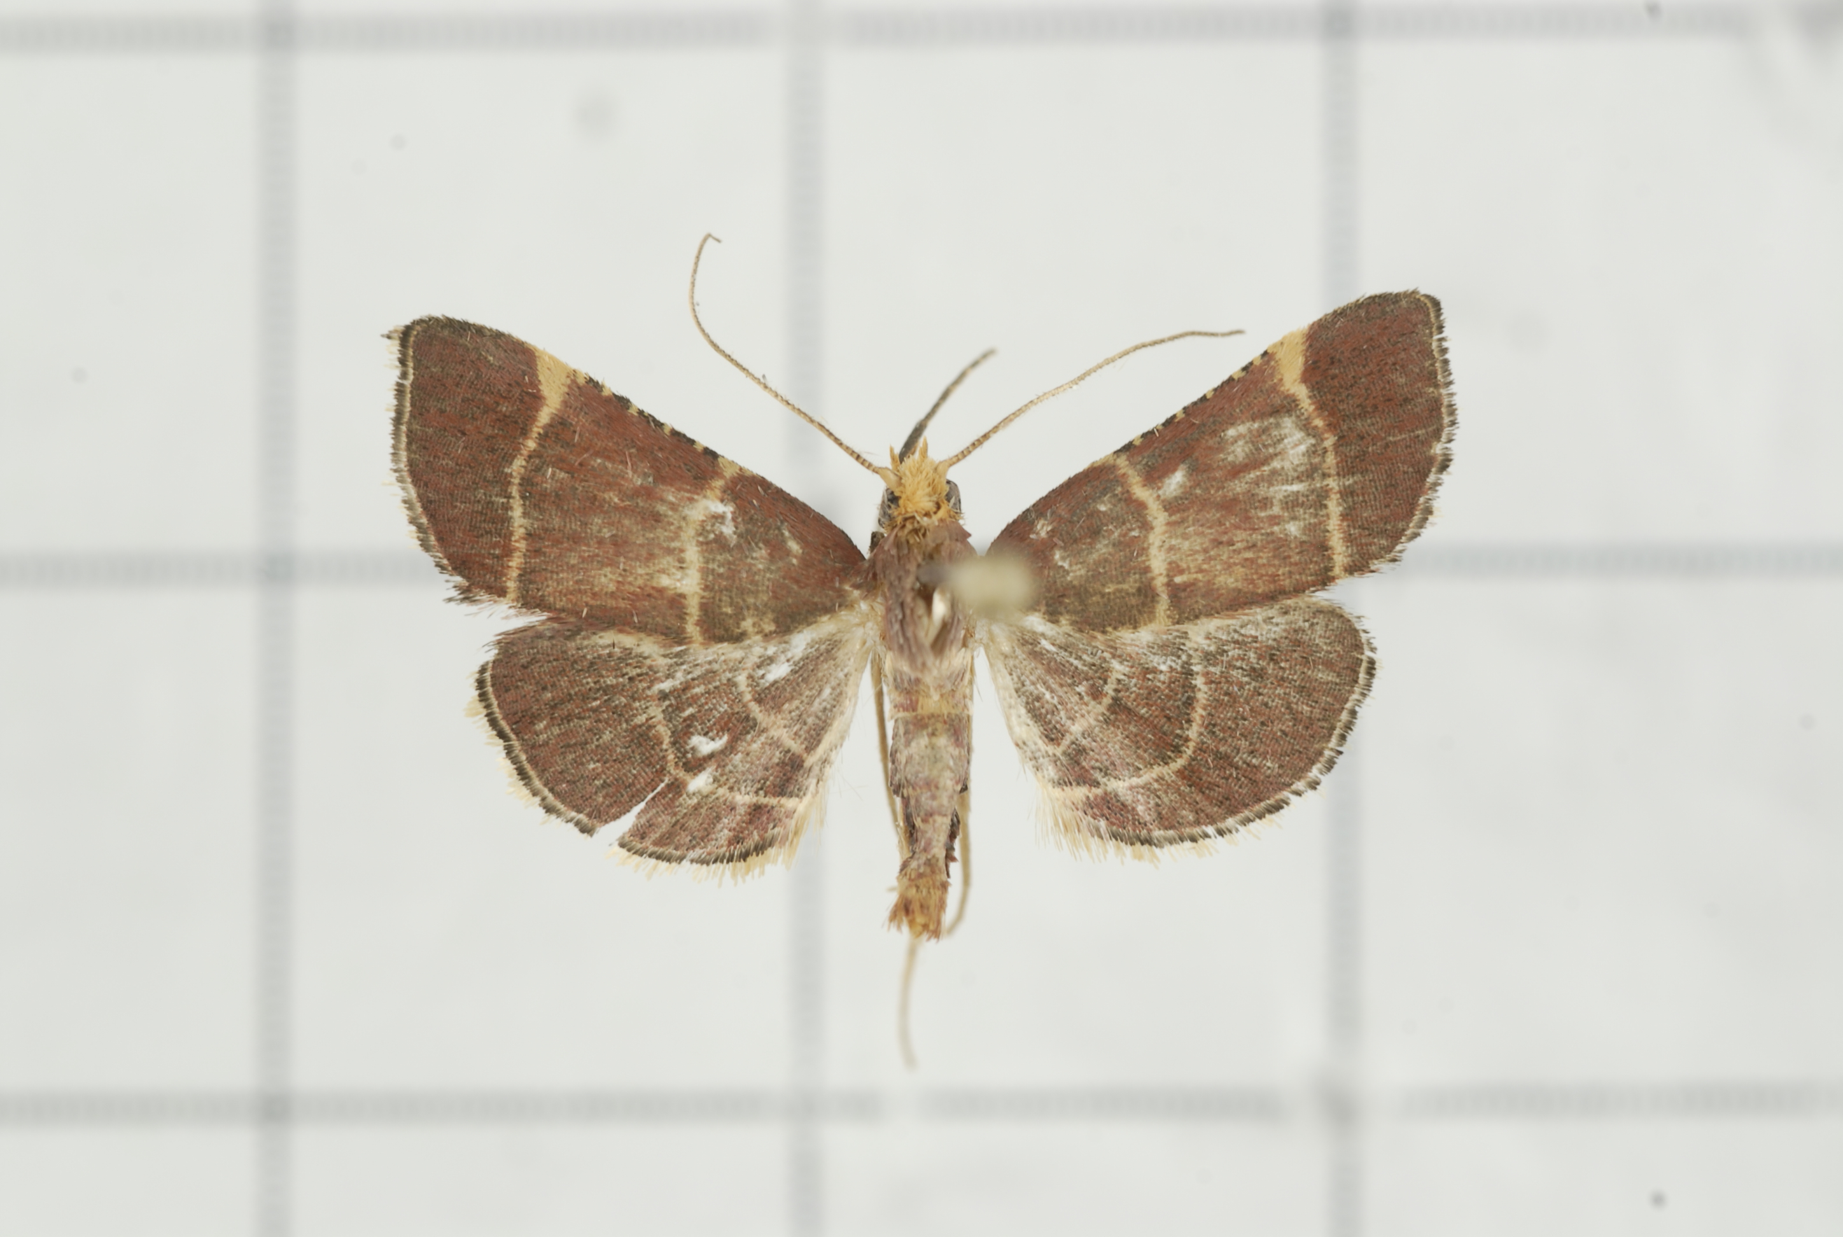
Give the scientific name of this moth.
Herculia pelasgalis
